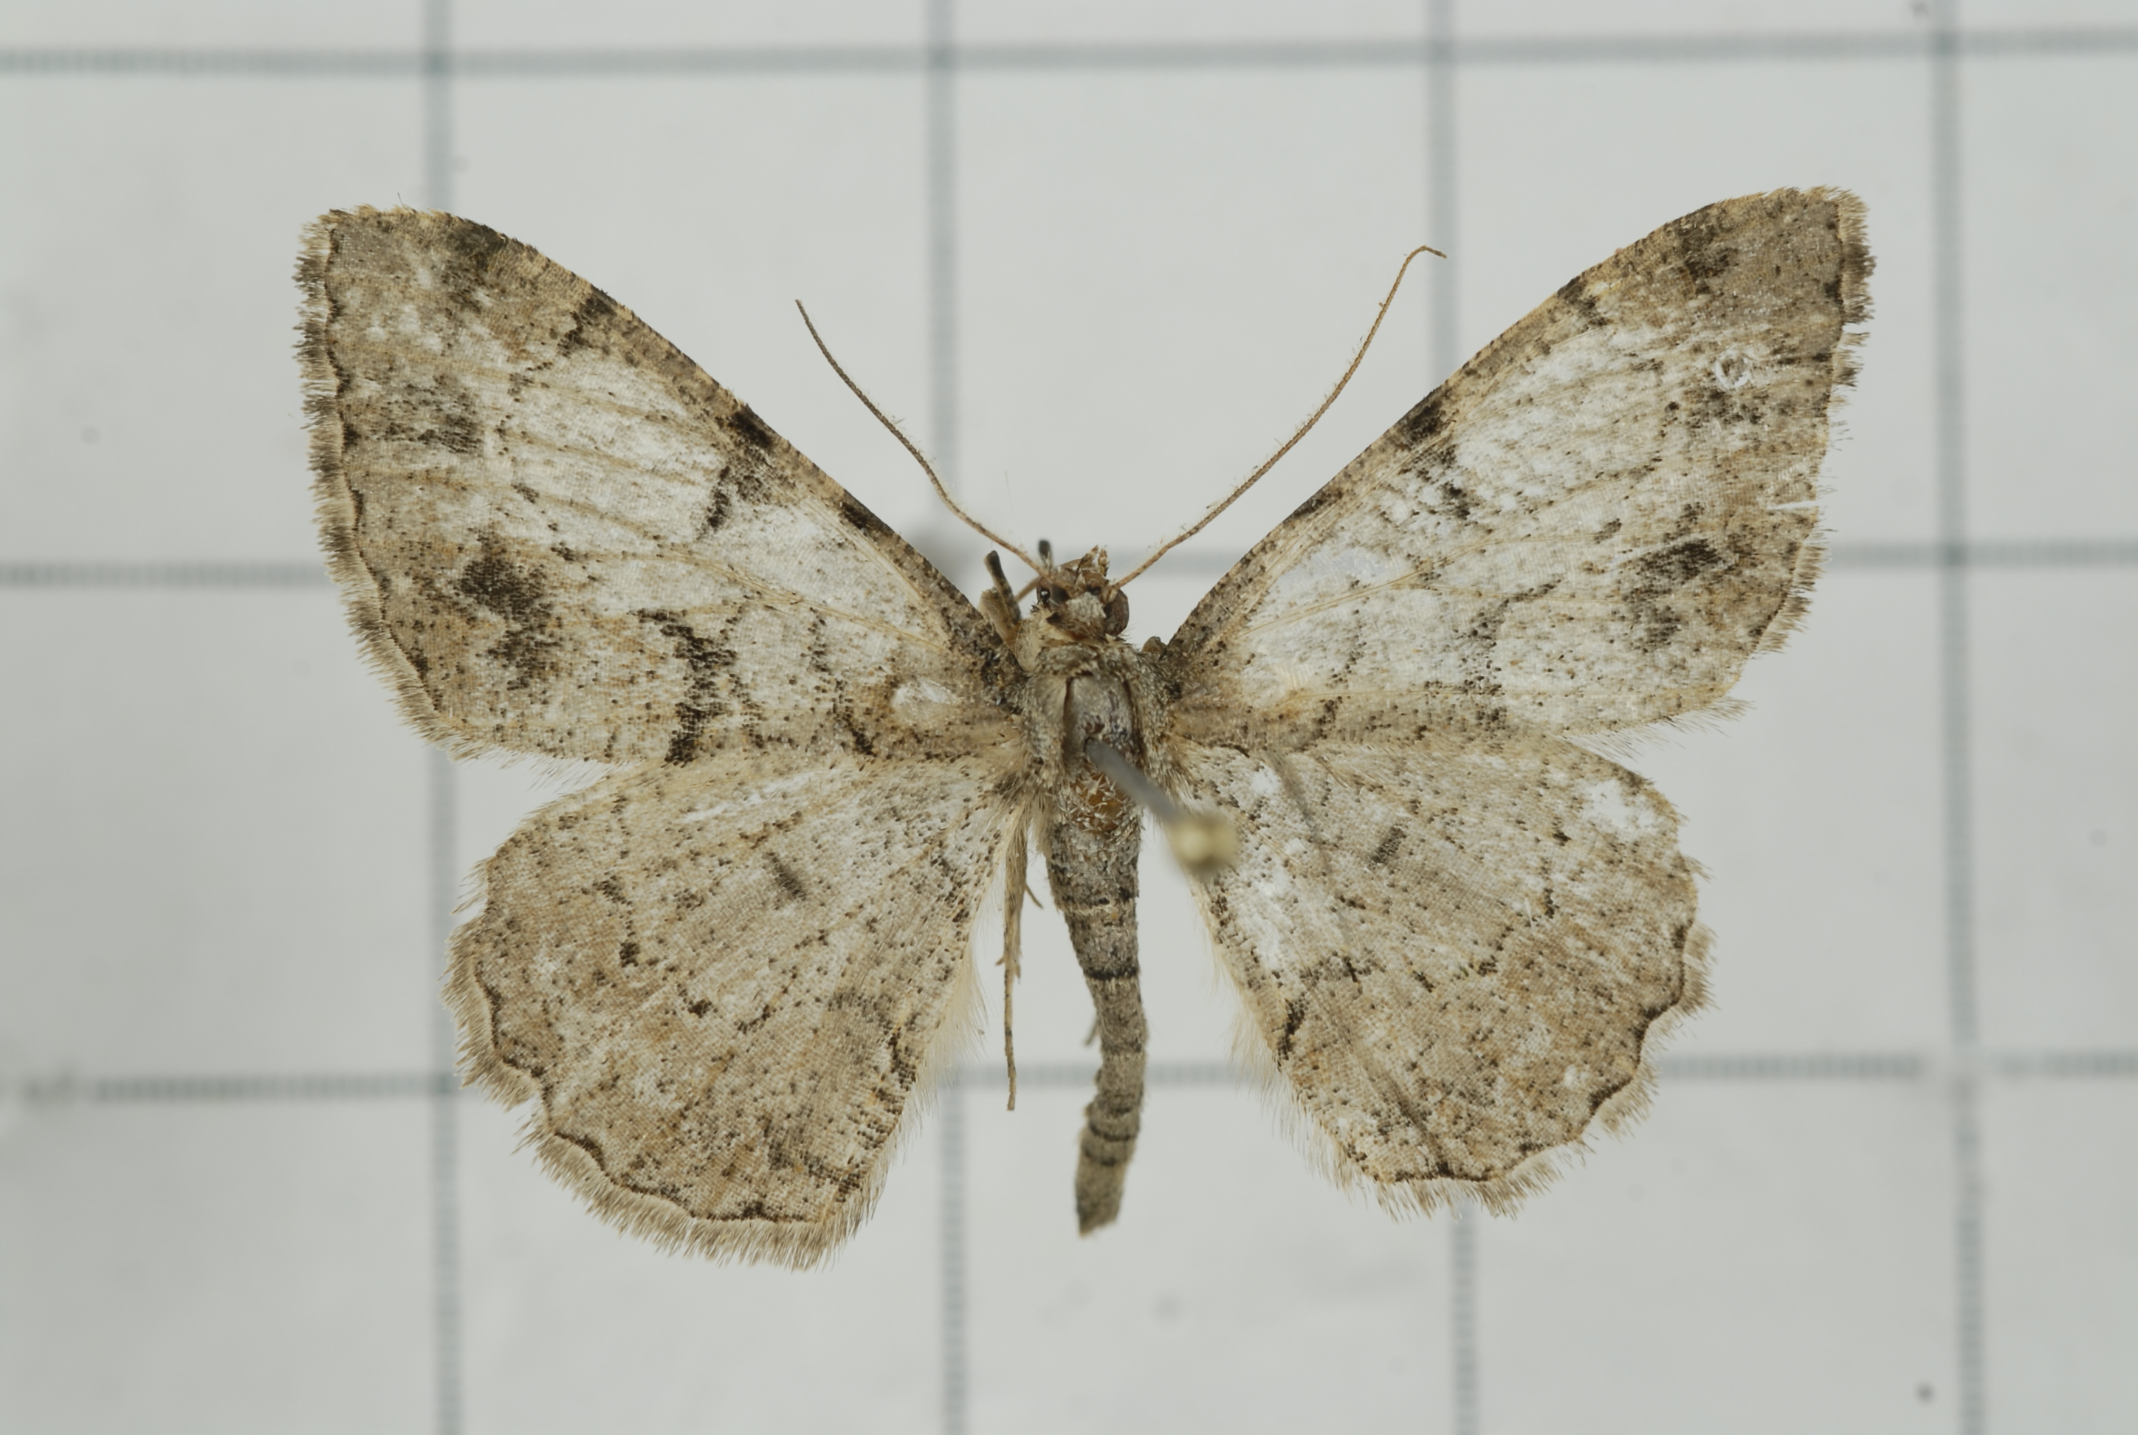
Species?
Psilalcis menoides
